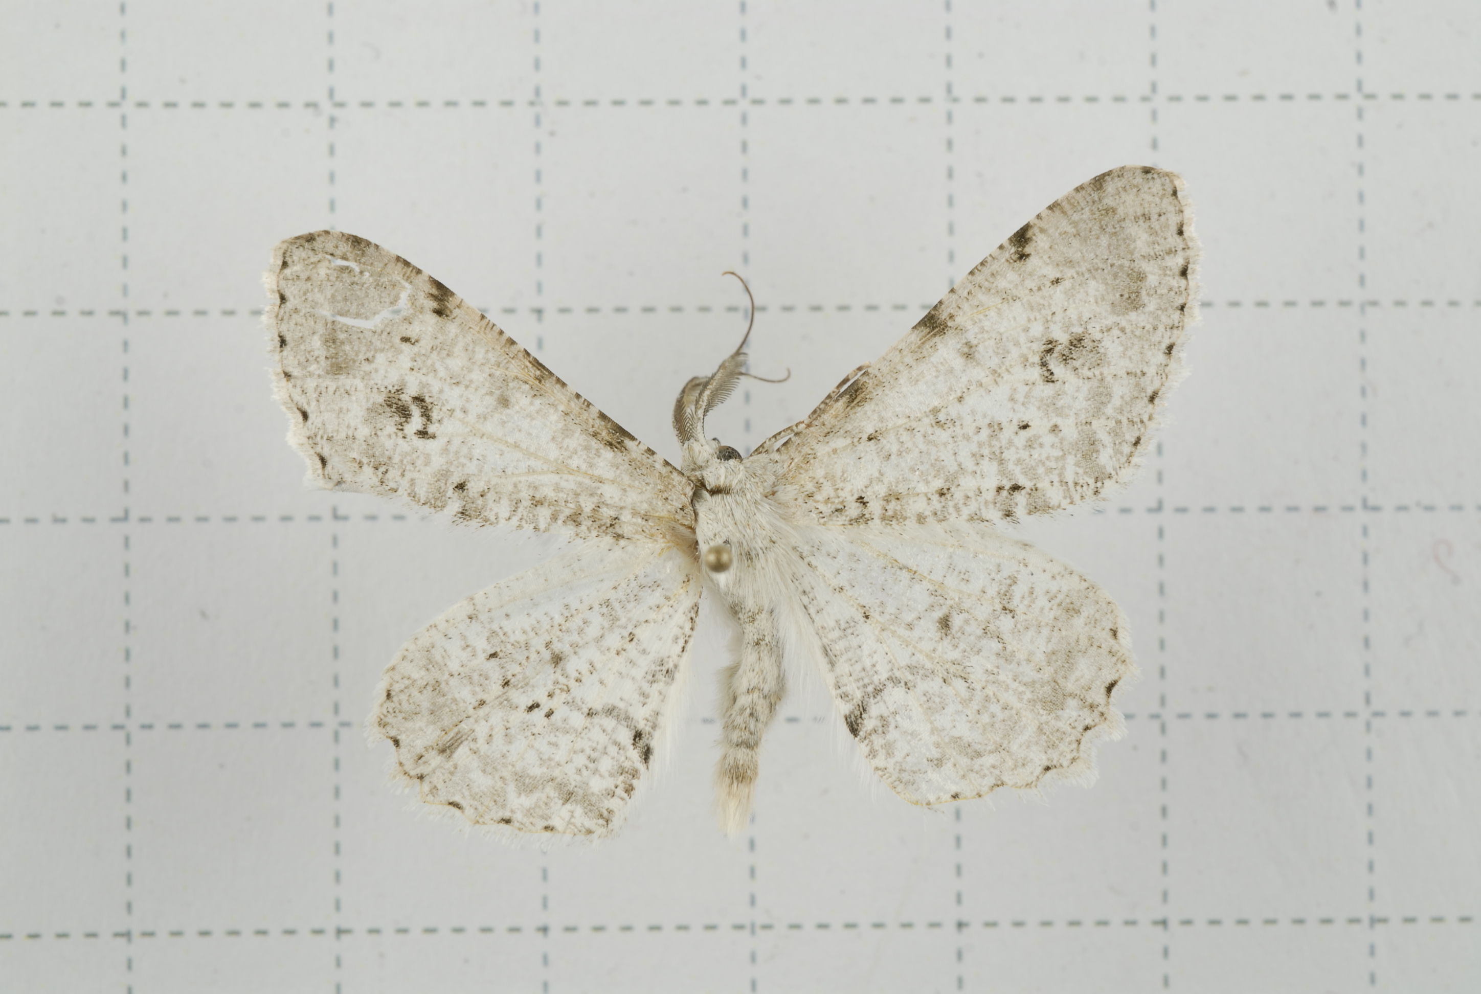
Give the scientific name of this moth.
Lassaba parvalbidaria parvalbidaria
